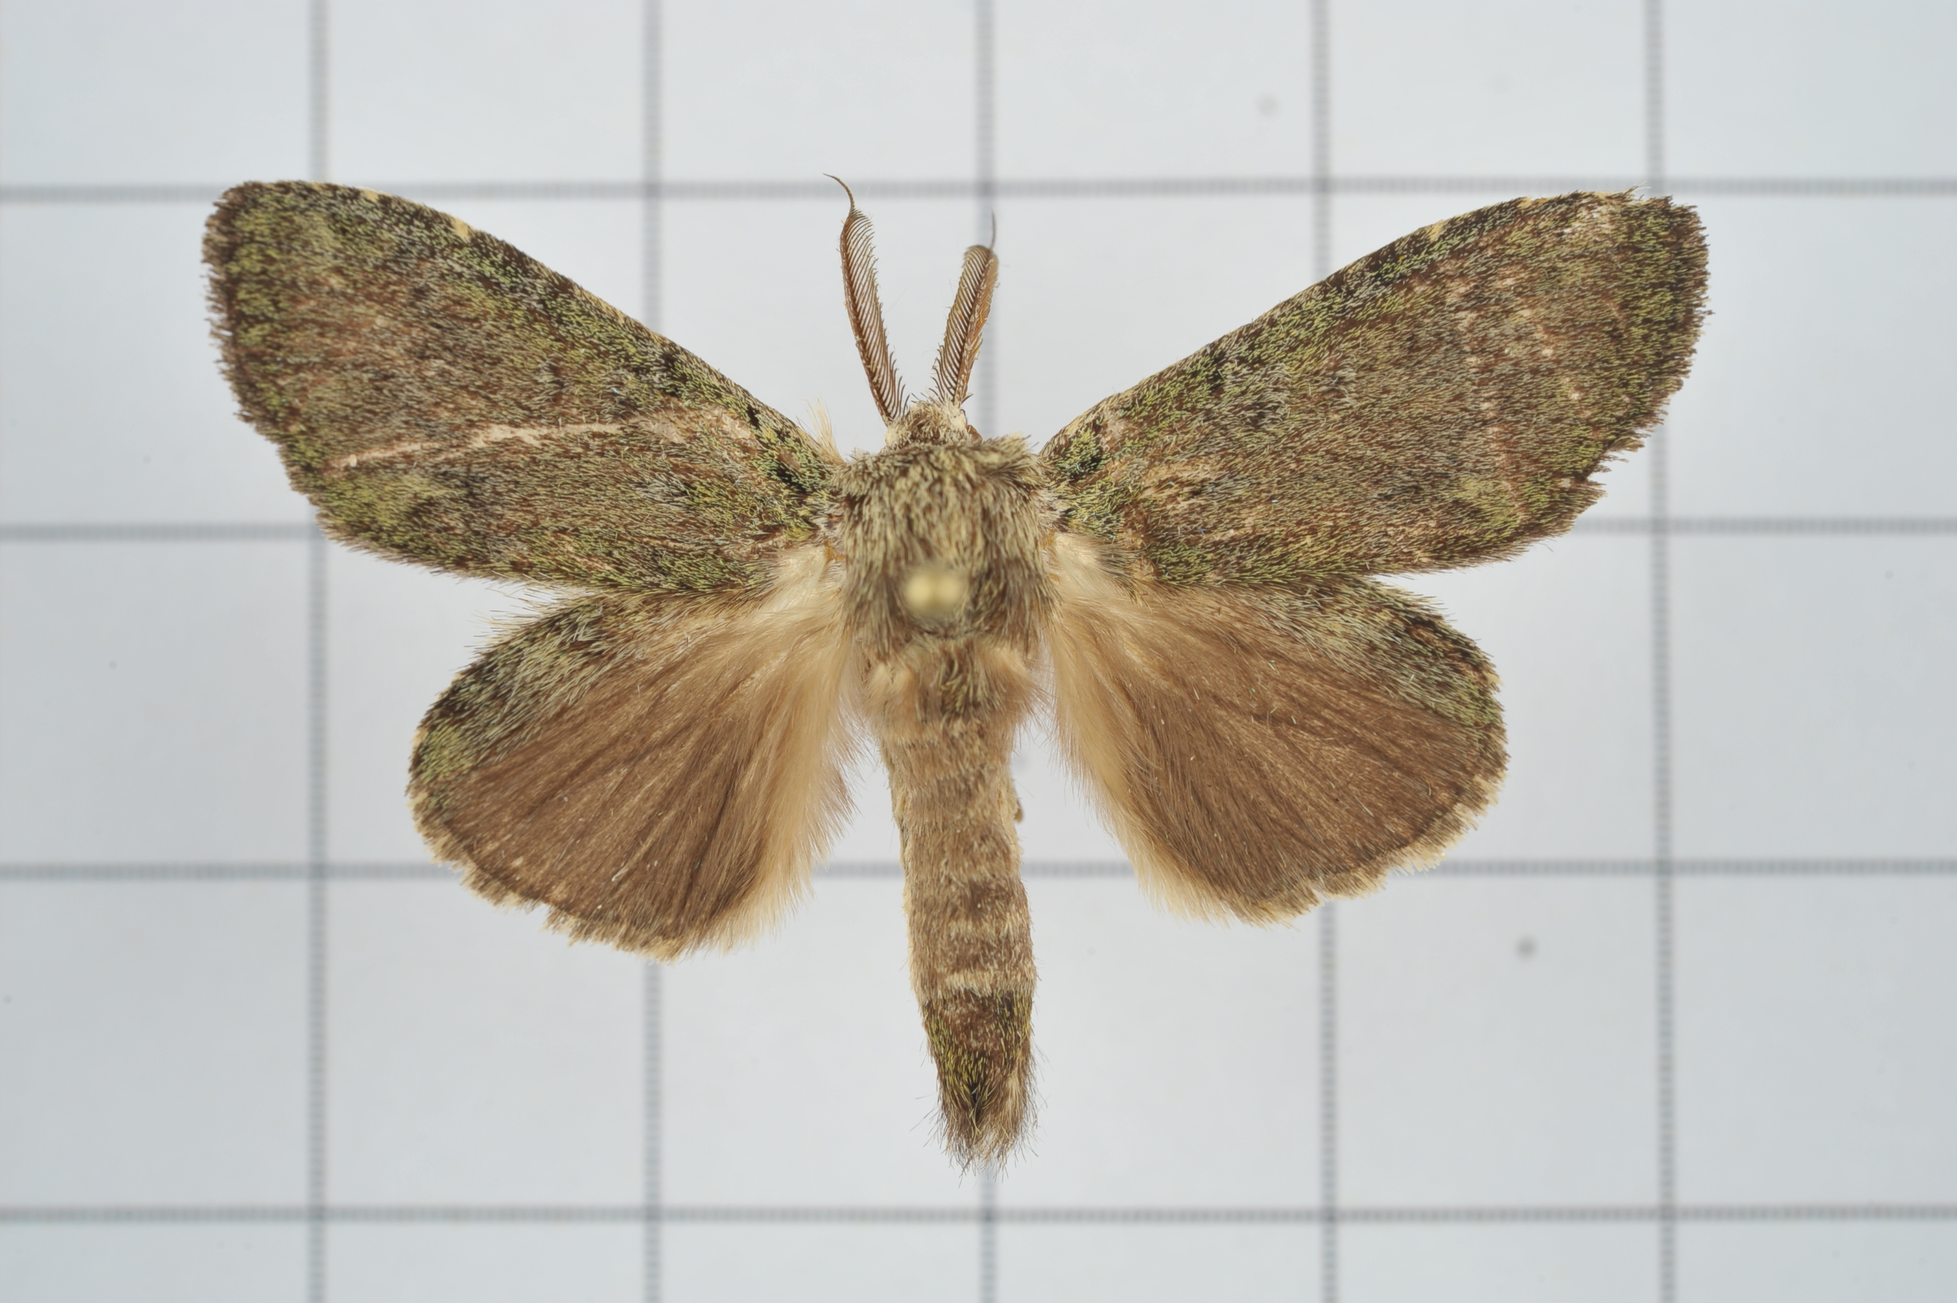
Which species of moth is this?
Syntypistis cyanea cyanea
